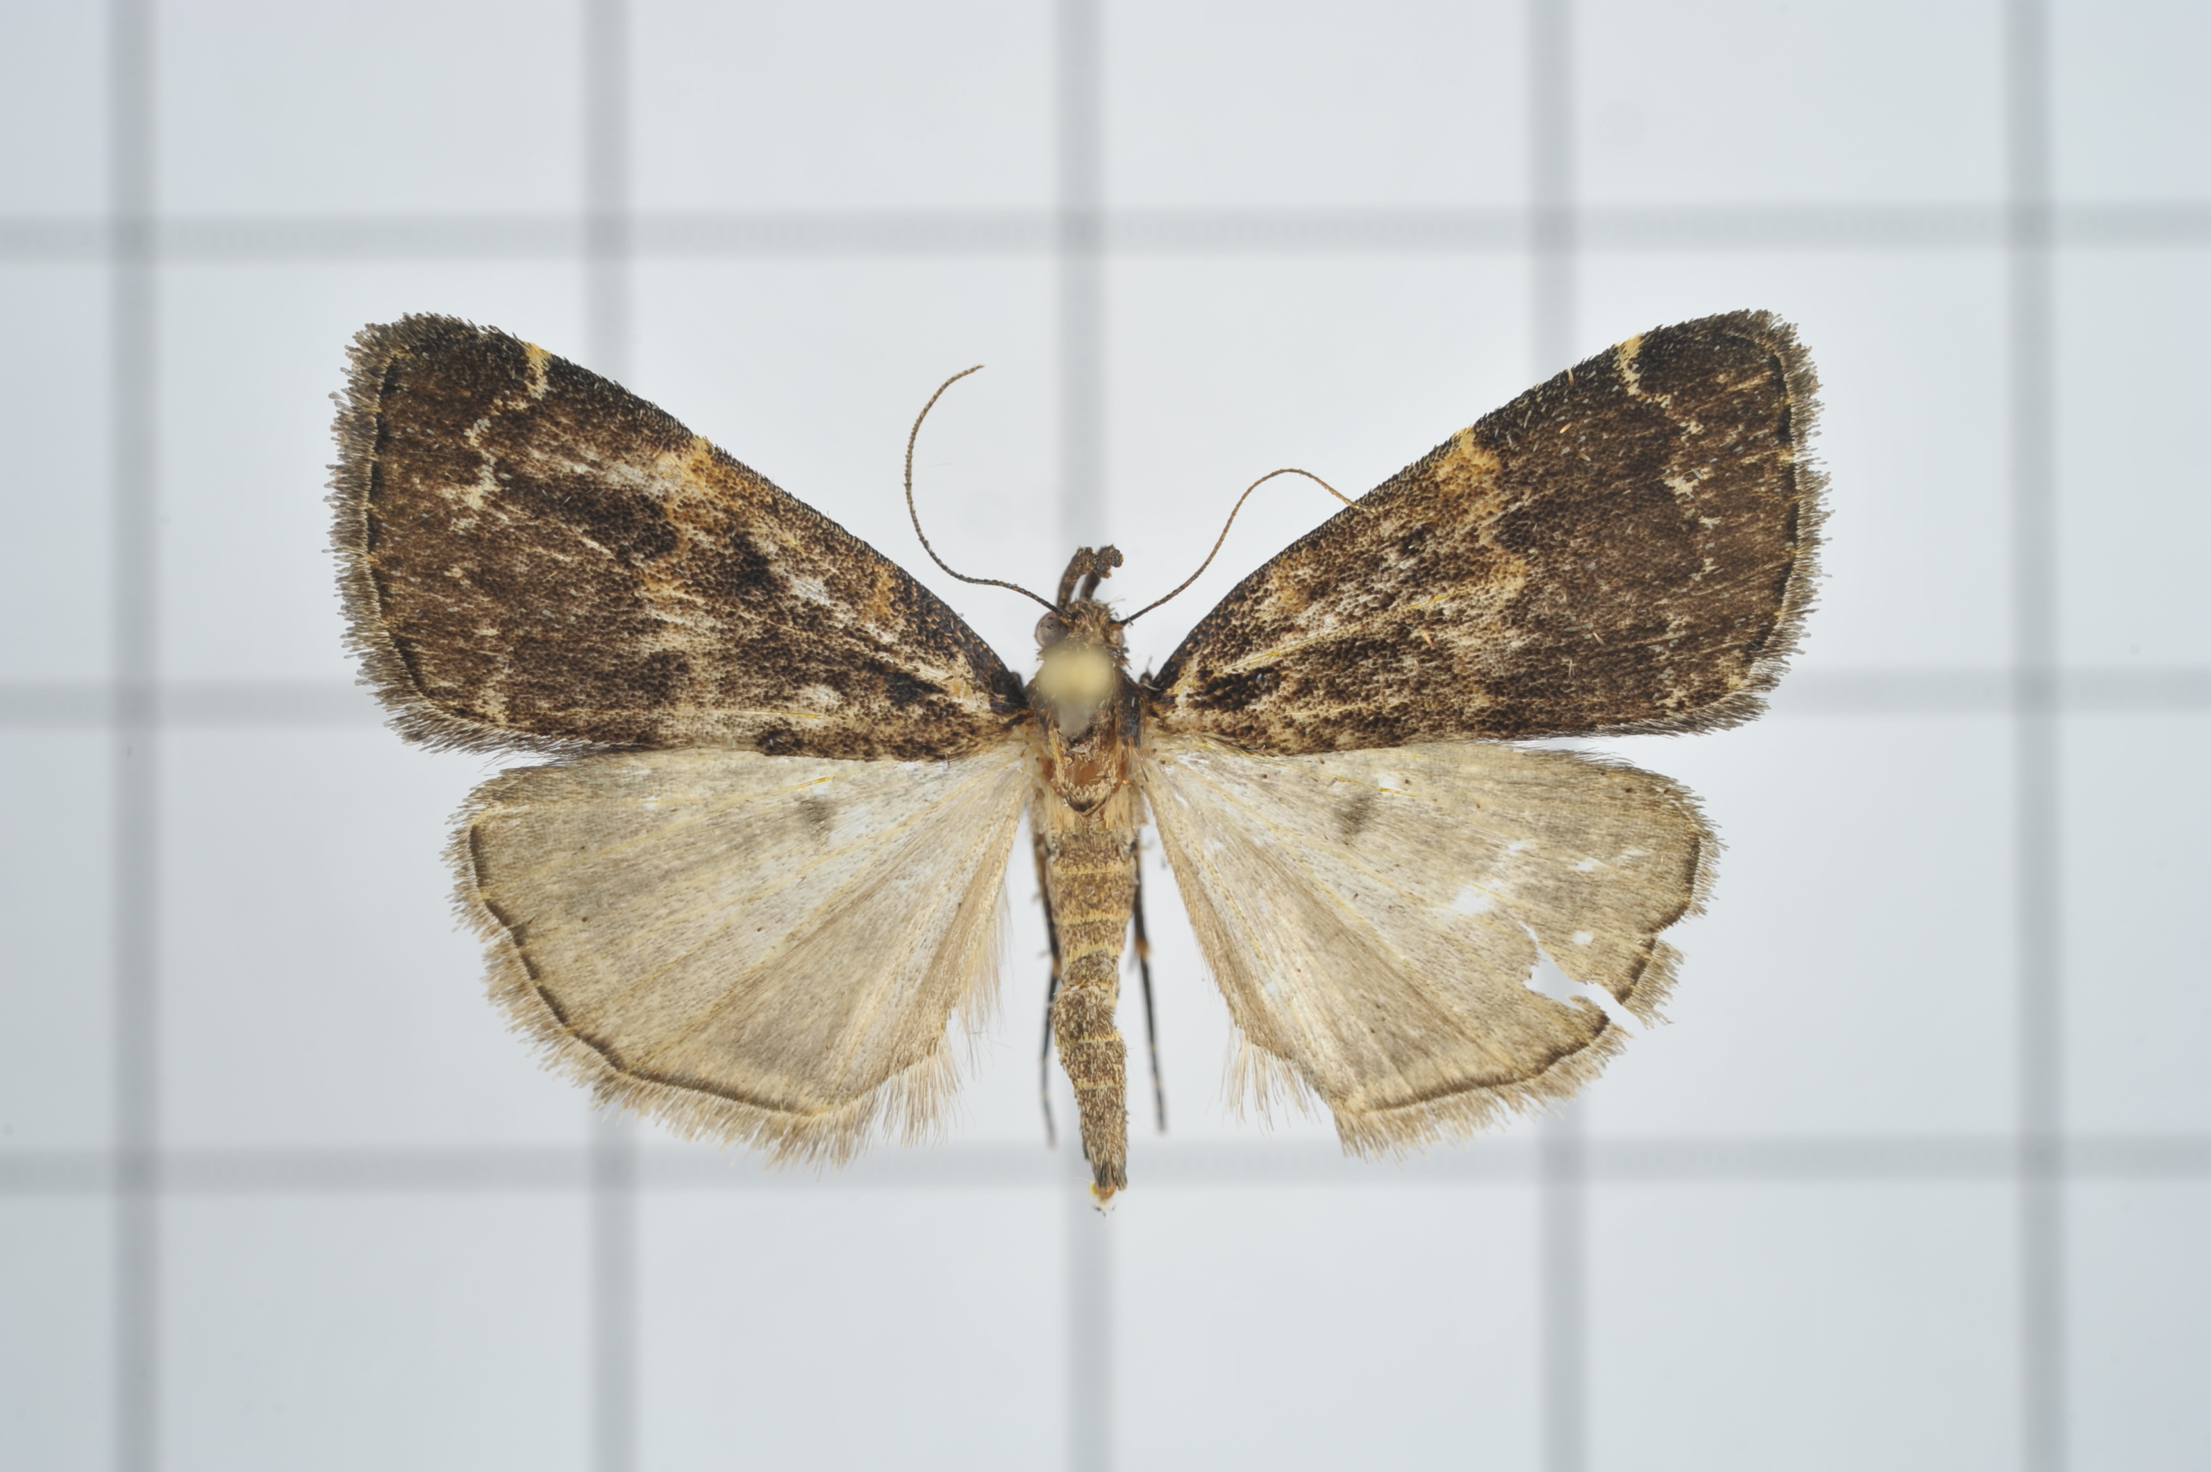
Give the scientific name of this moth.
Hydrillodes flavimacula
